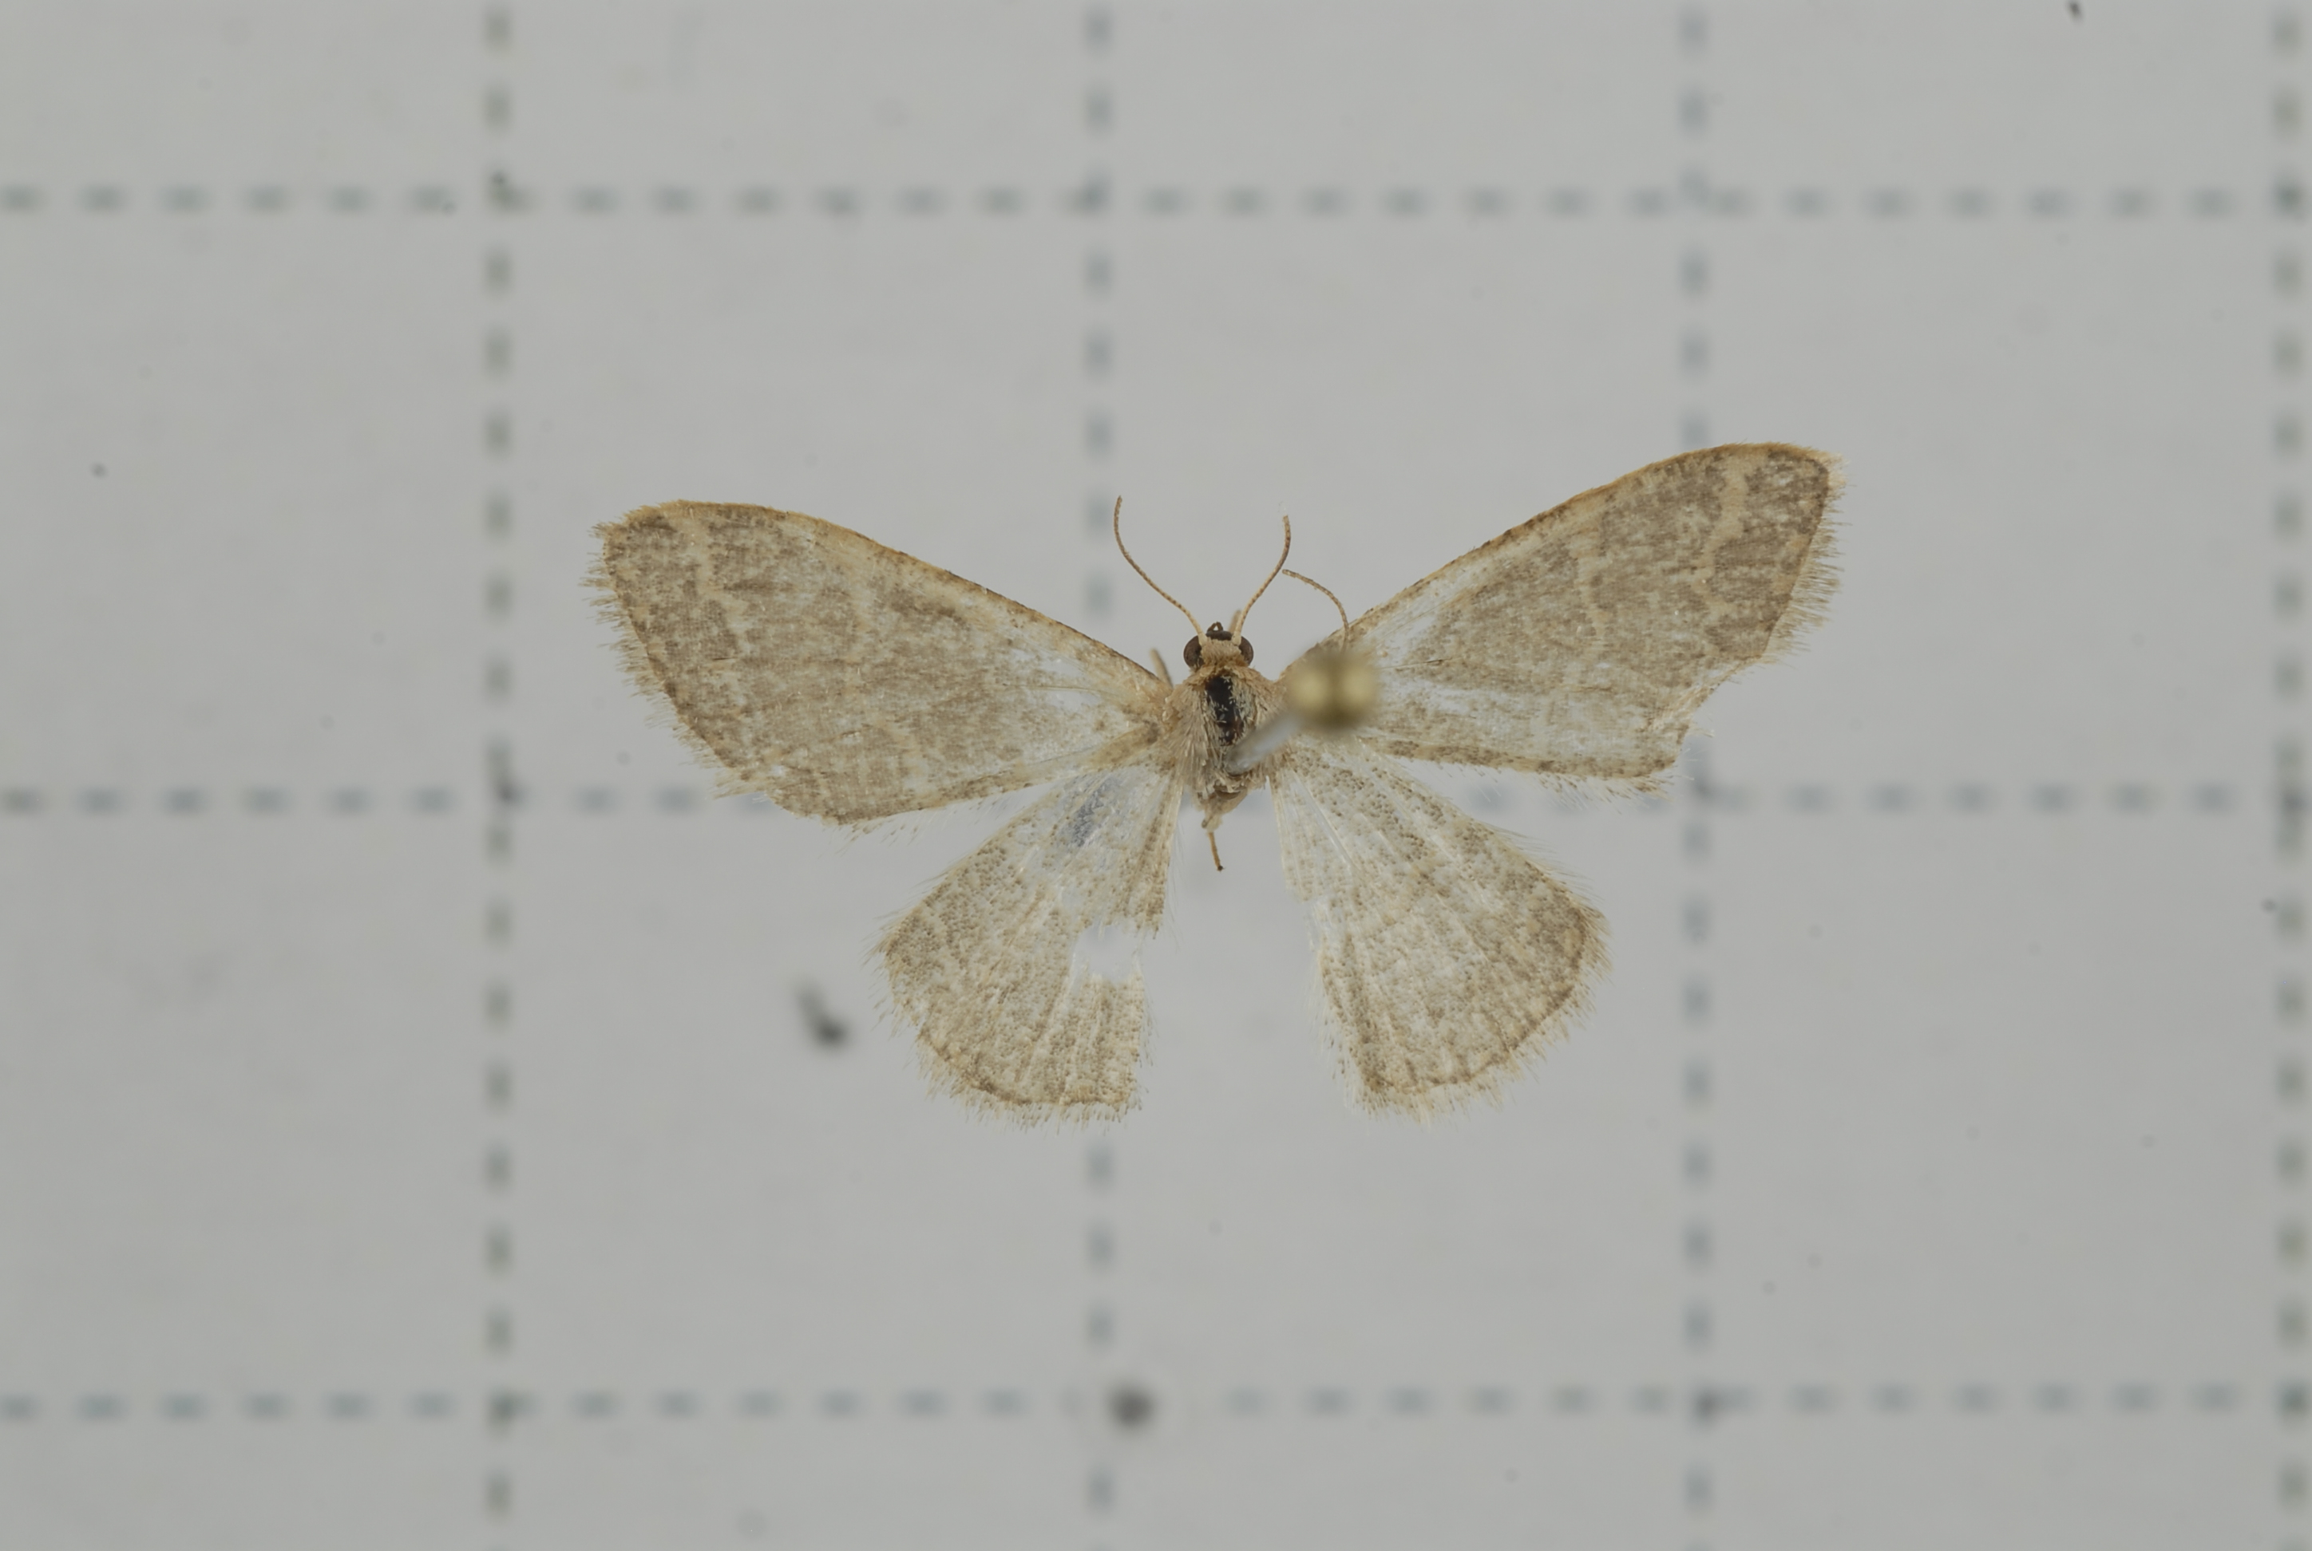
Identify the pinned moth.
Lophophleps purpurea
